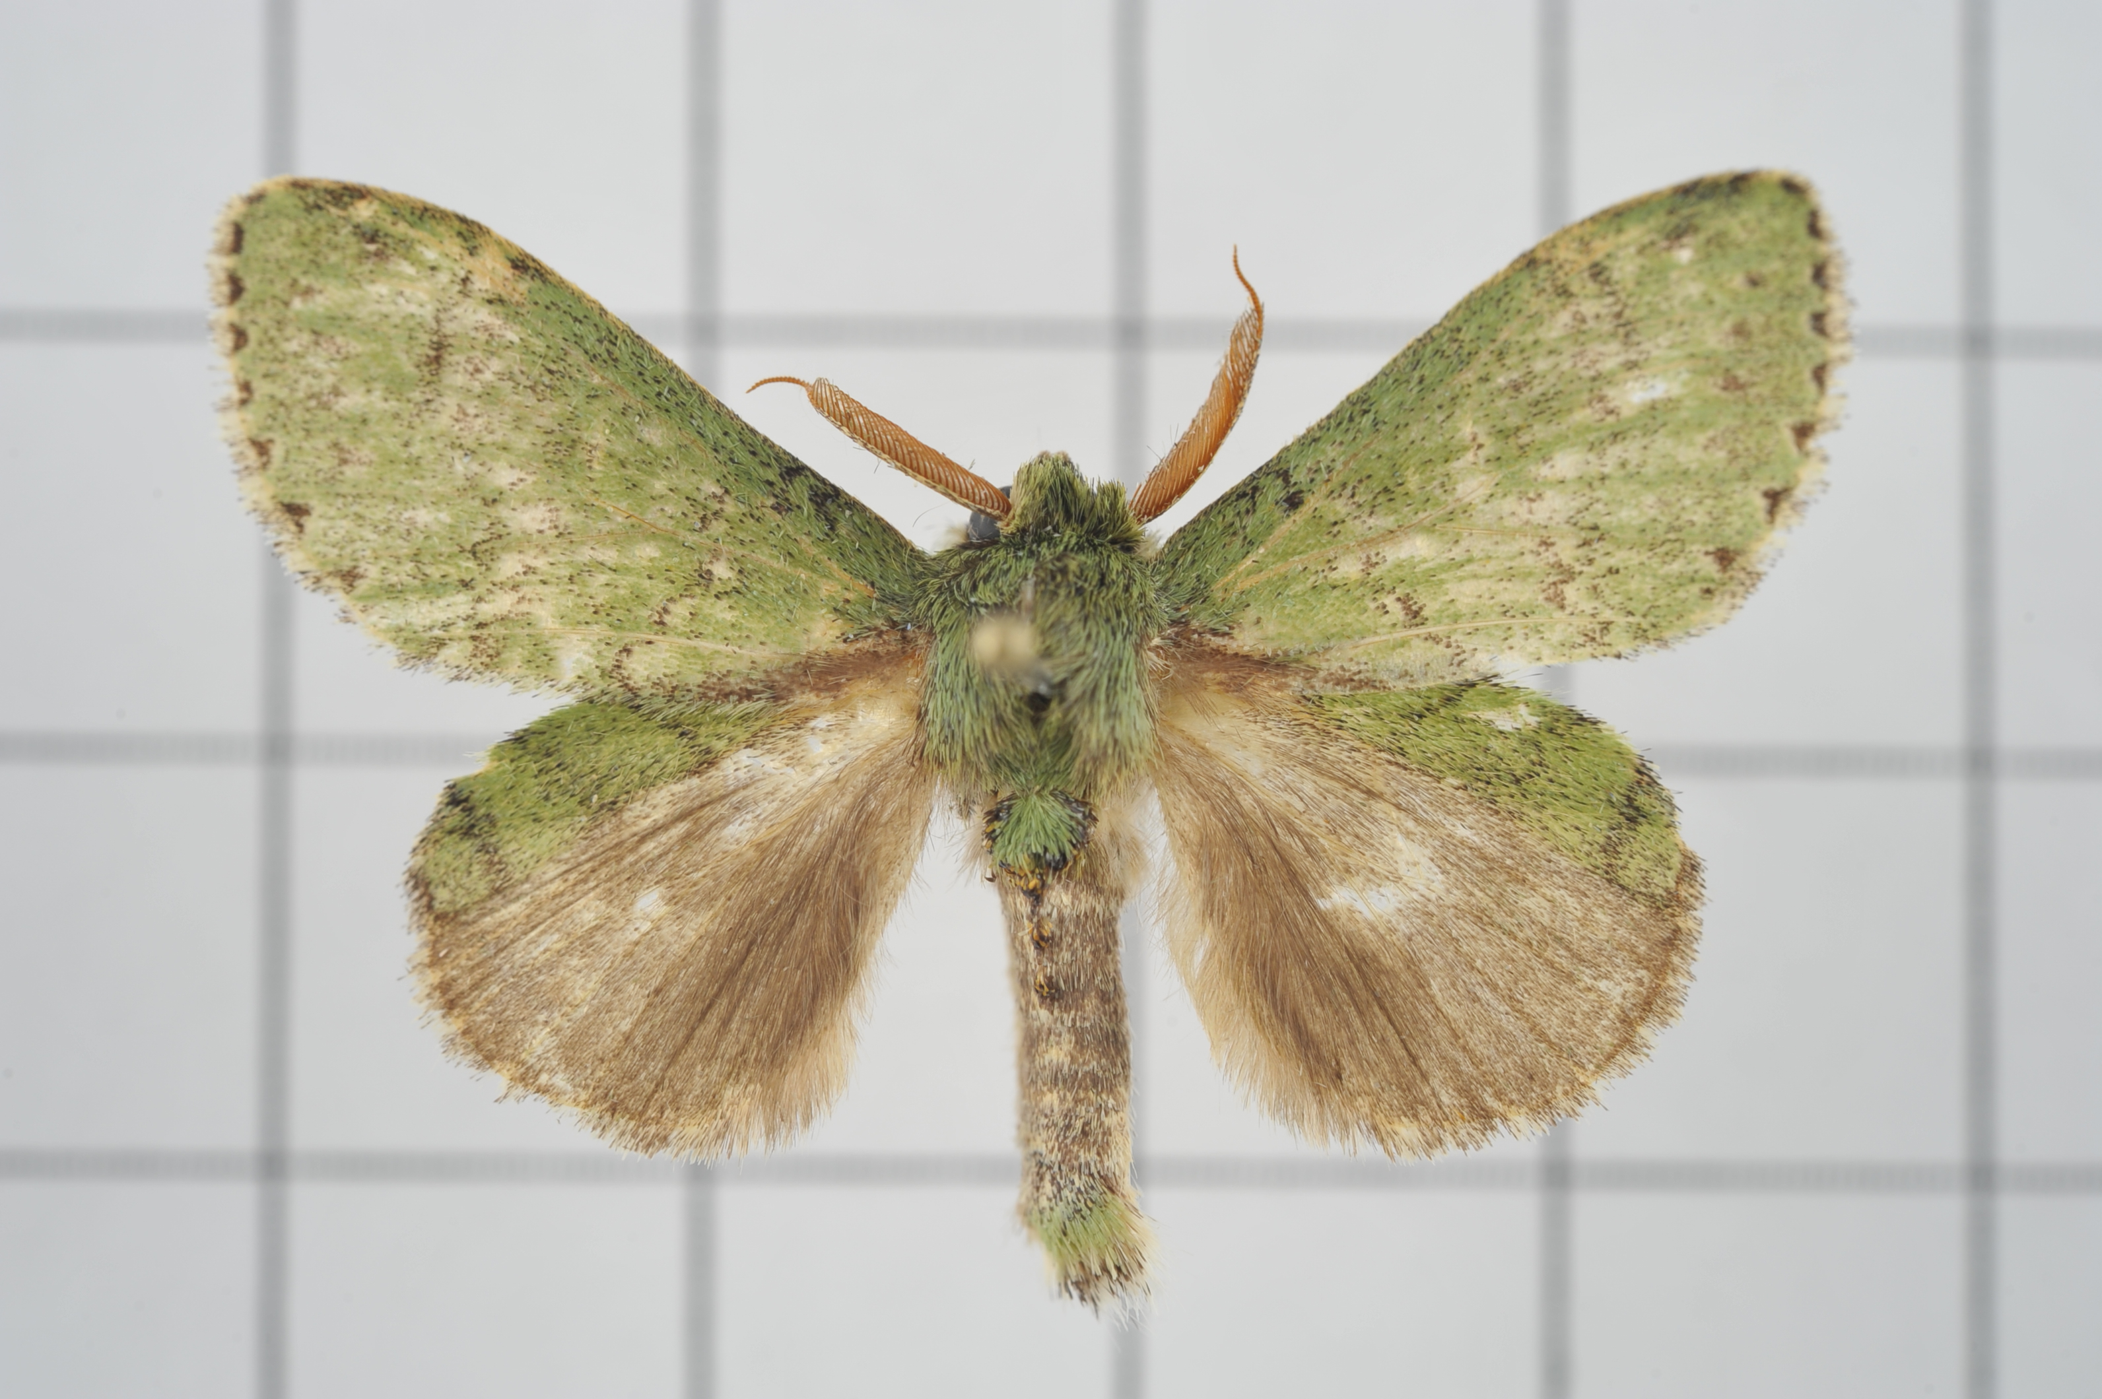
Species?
Benbowia takamukuanus
